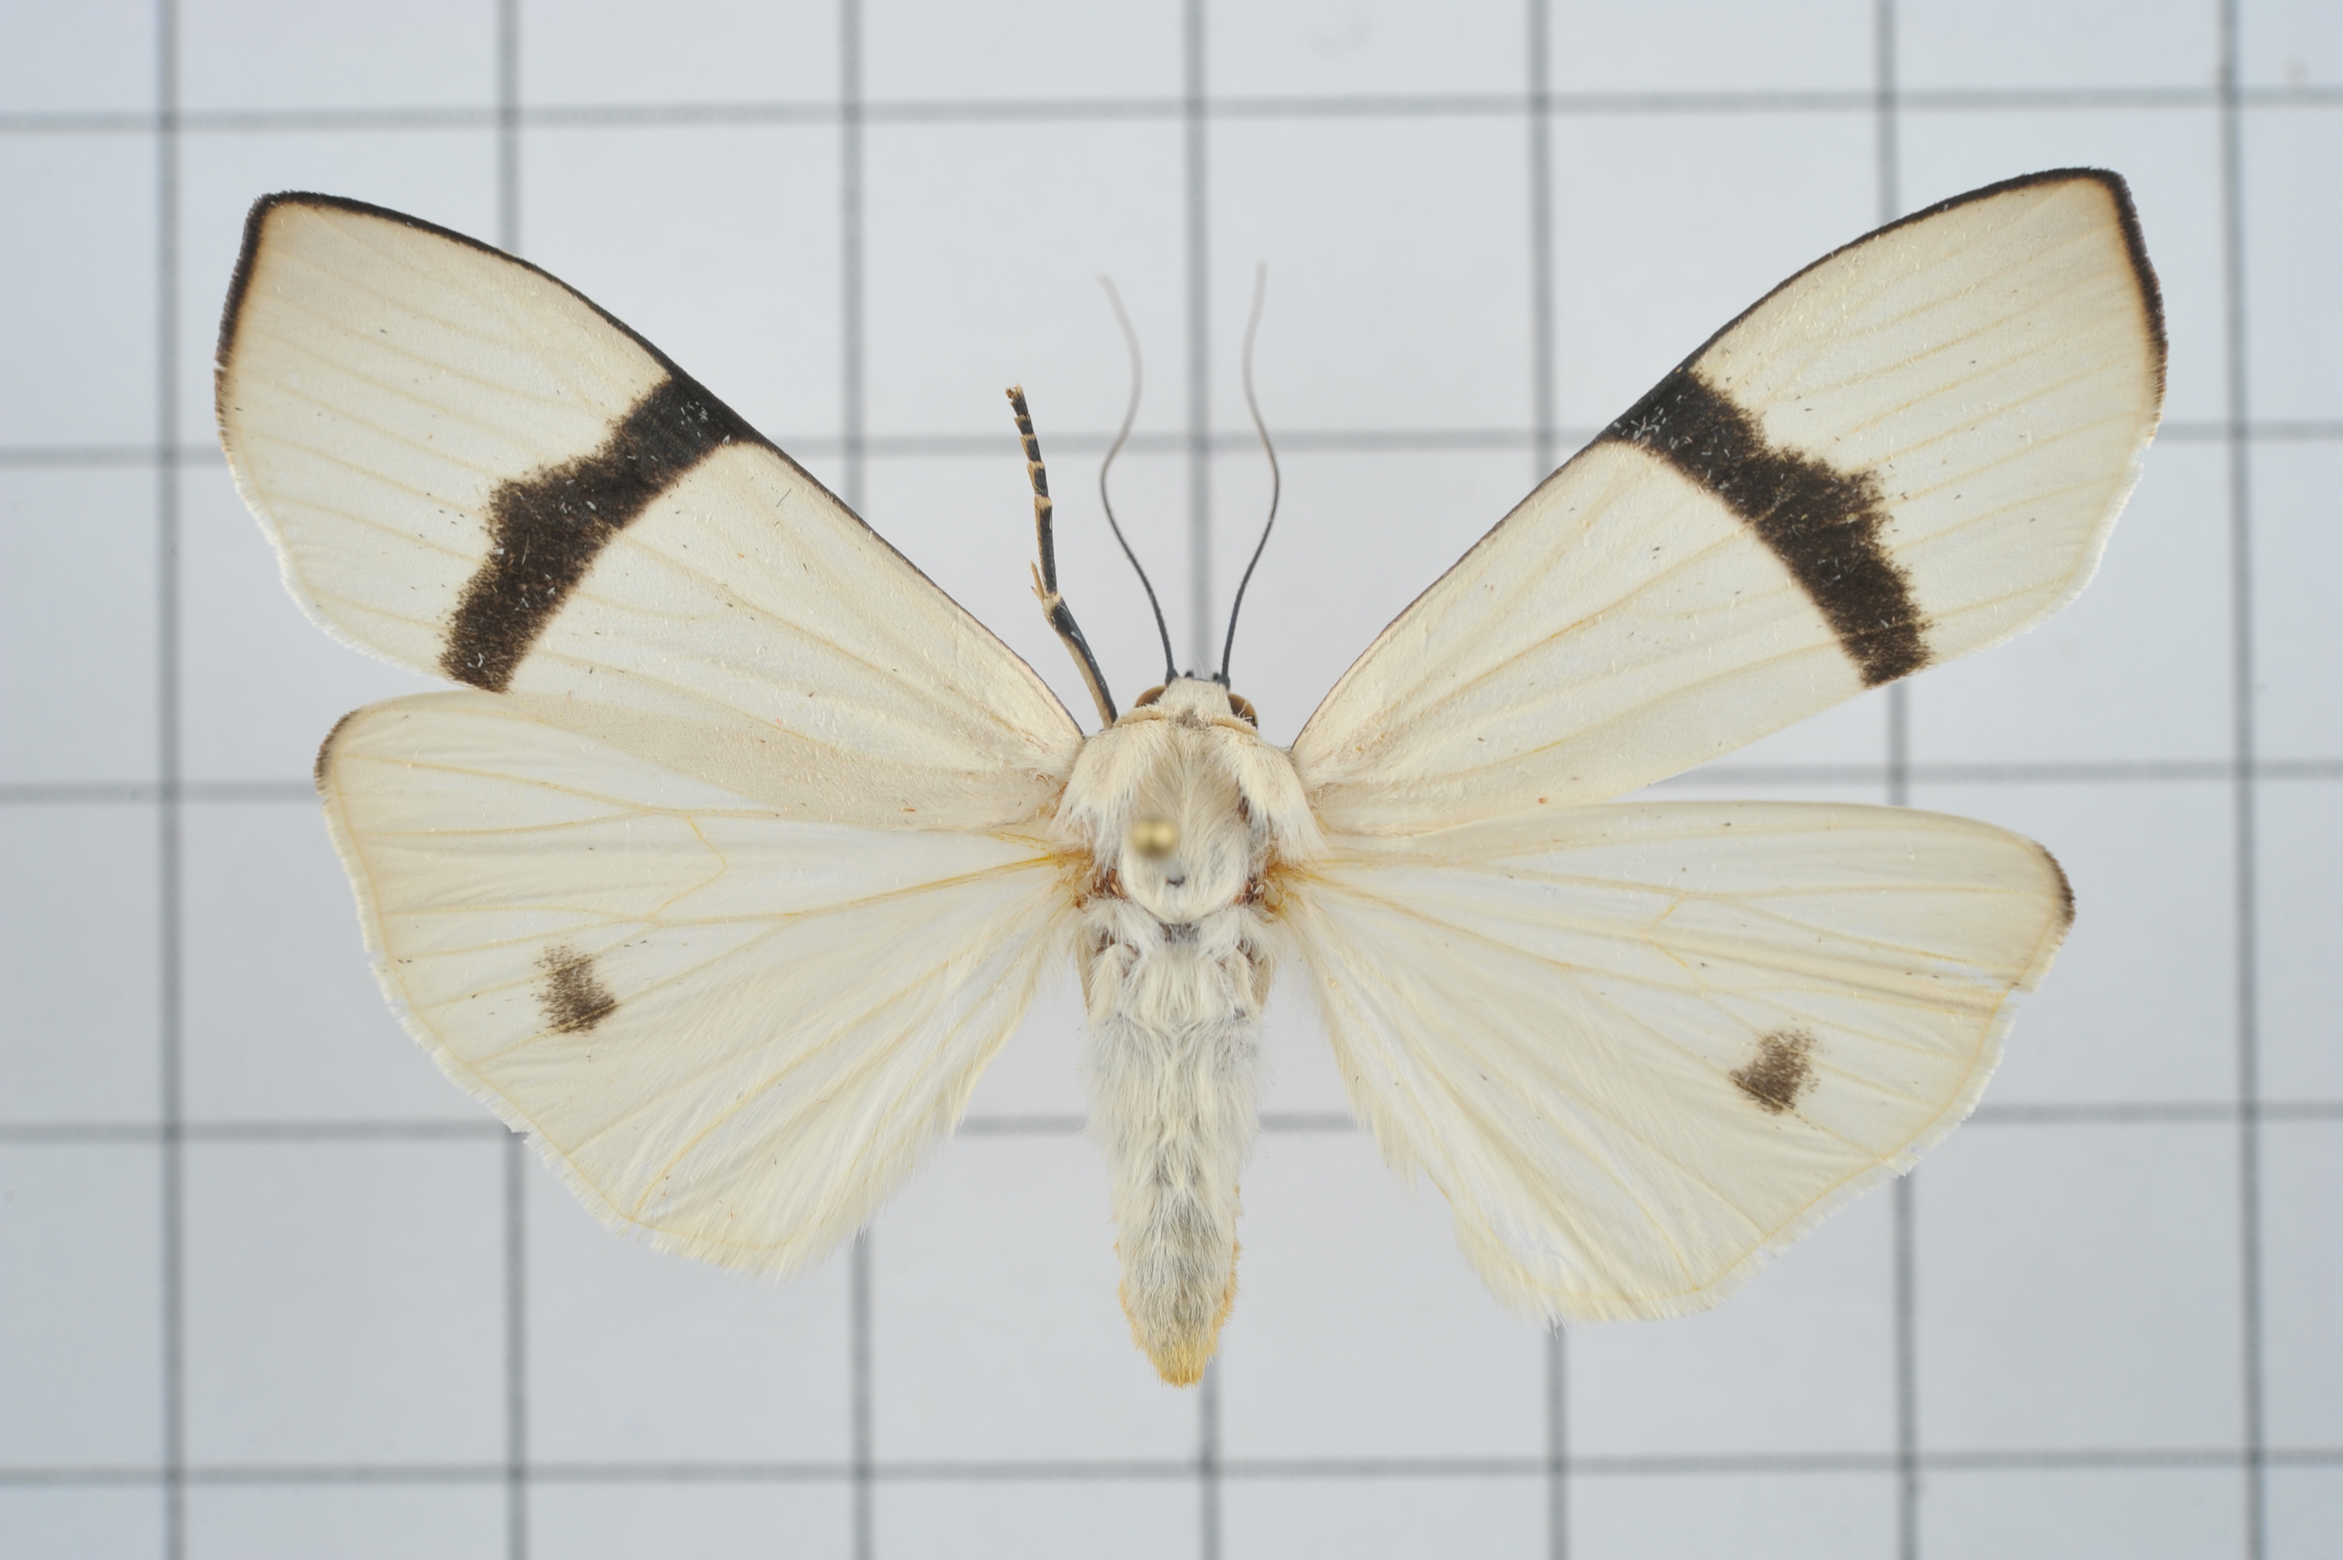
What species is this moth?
Vamuna alboluteora
